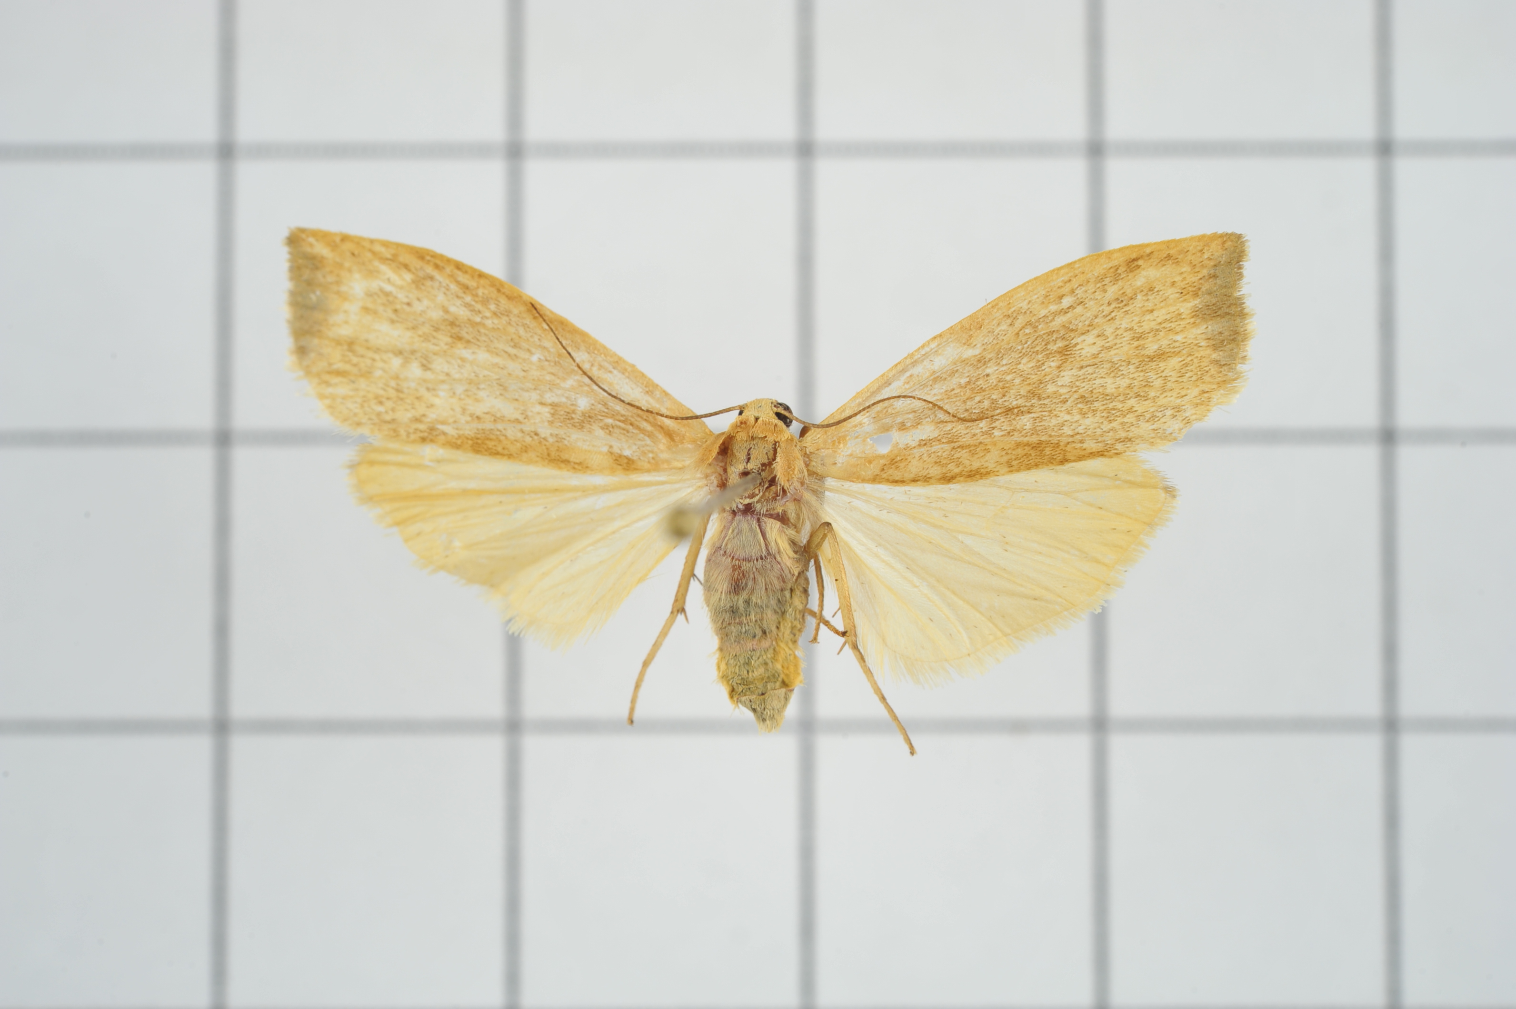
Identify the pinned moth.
Nishada formosibia
